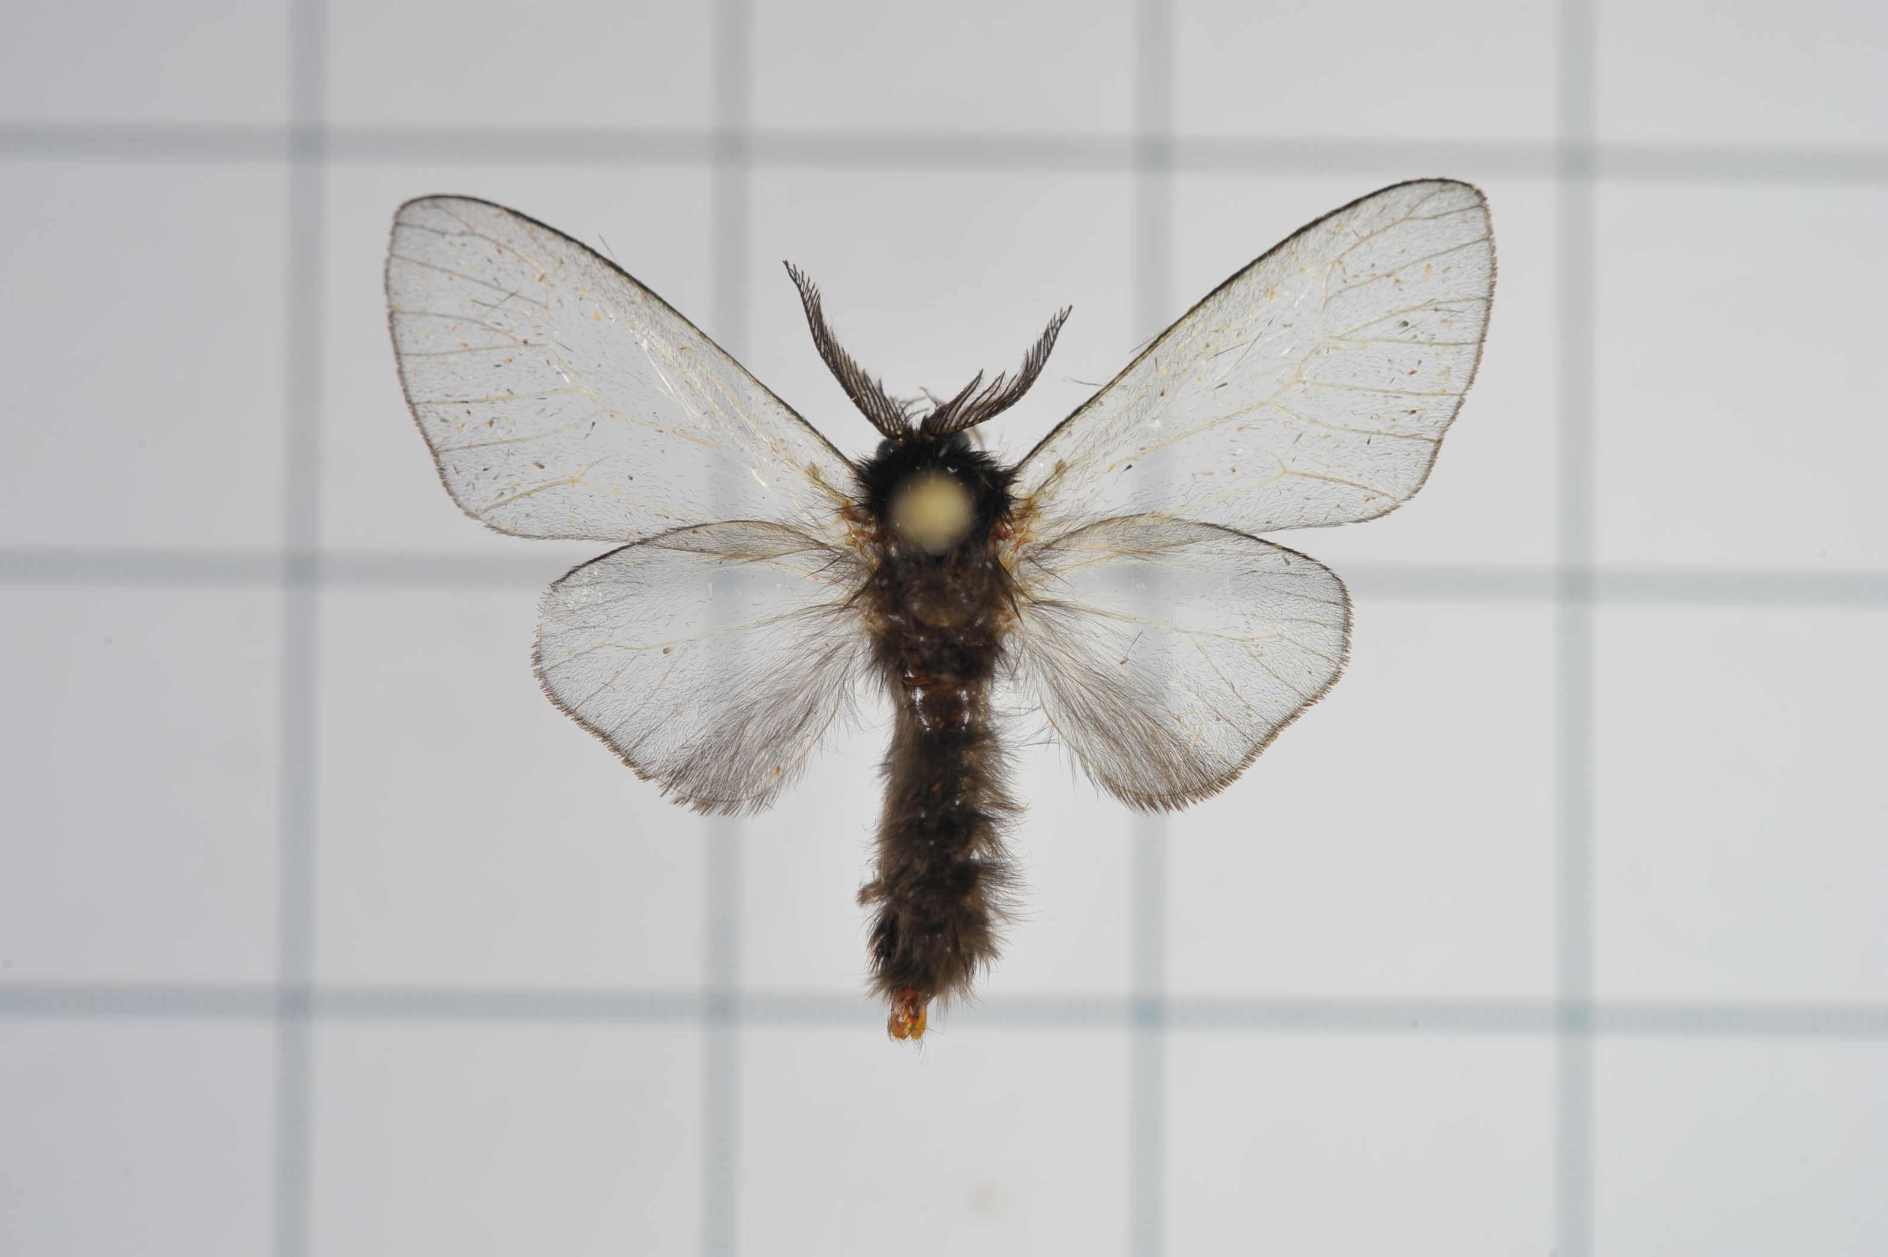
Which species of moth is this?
Eurukuttarus takahashii
